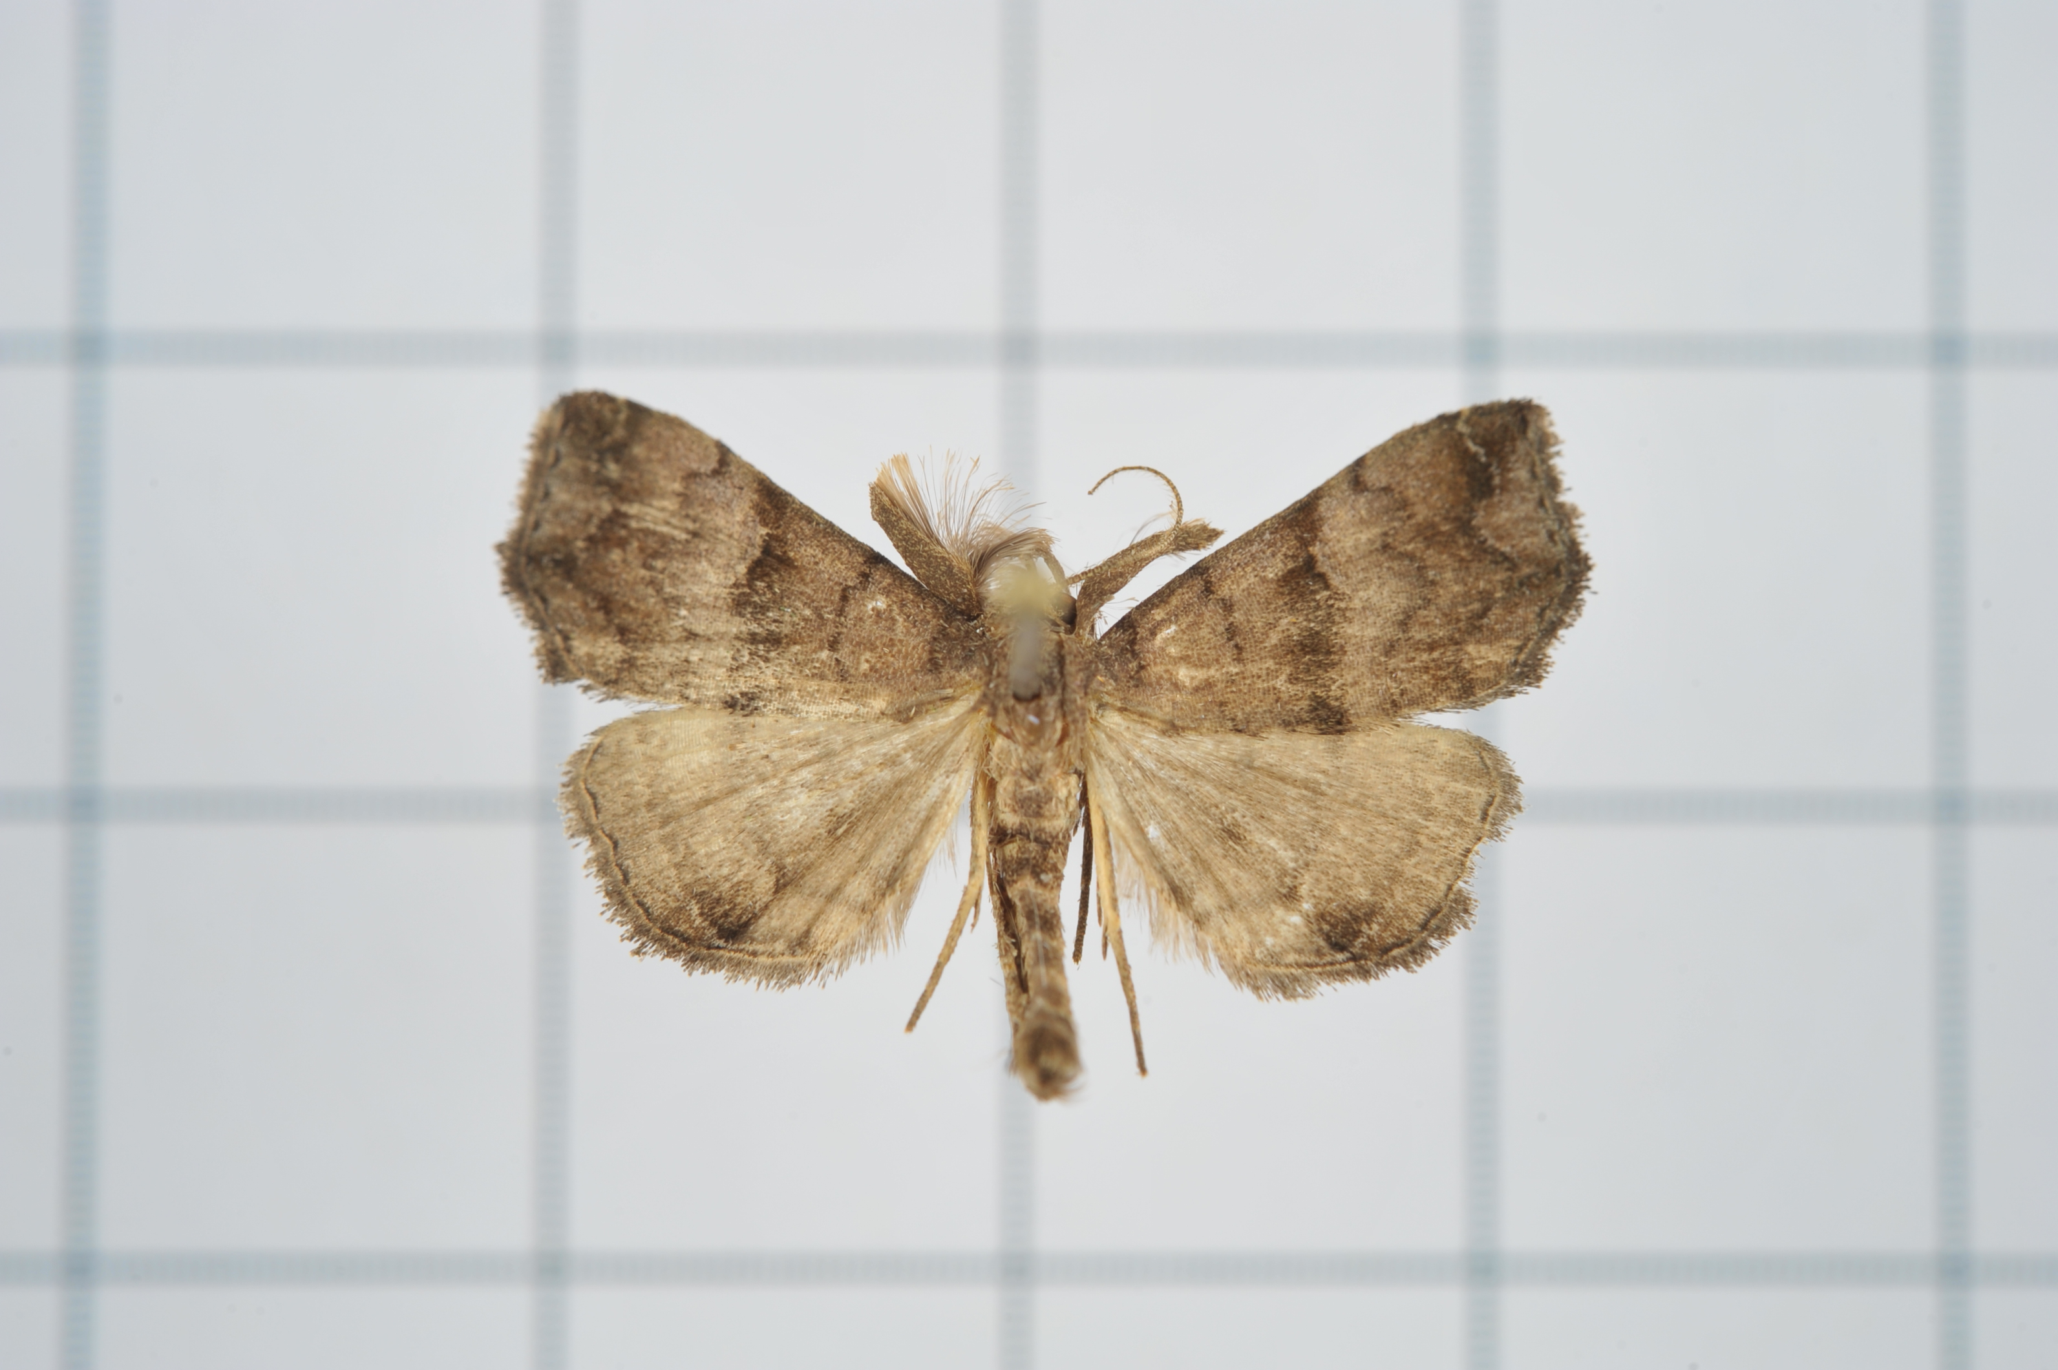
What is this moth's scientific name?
Hipoepa fractalis
